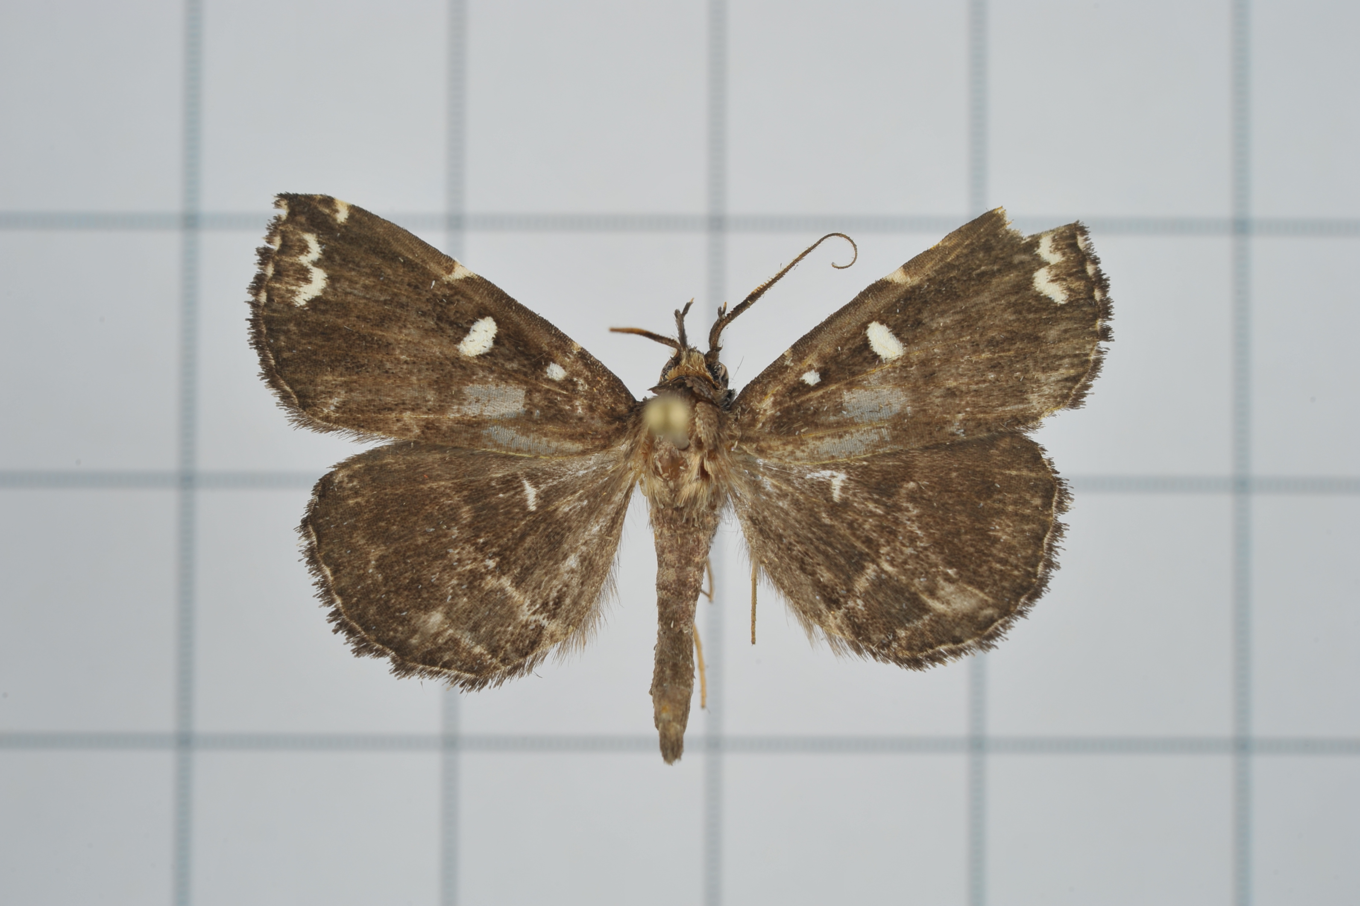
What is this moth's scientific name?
Adrapsa simplex
